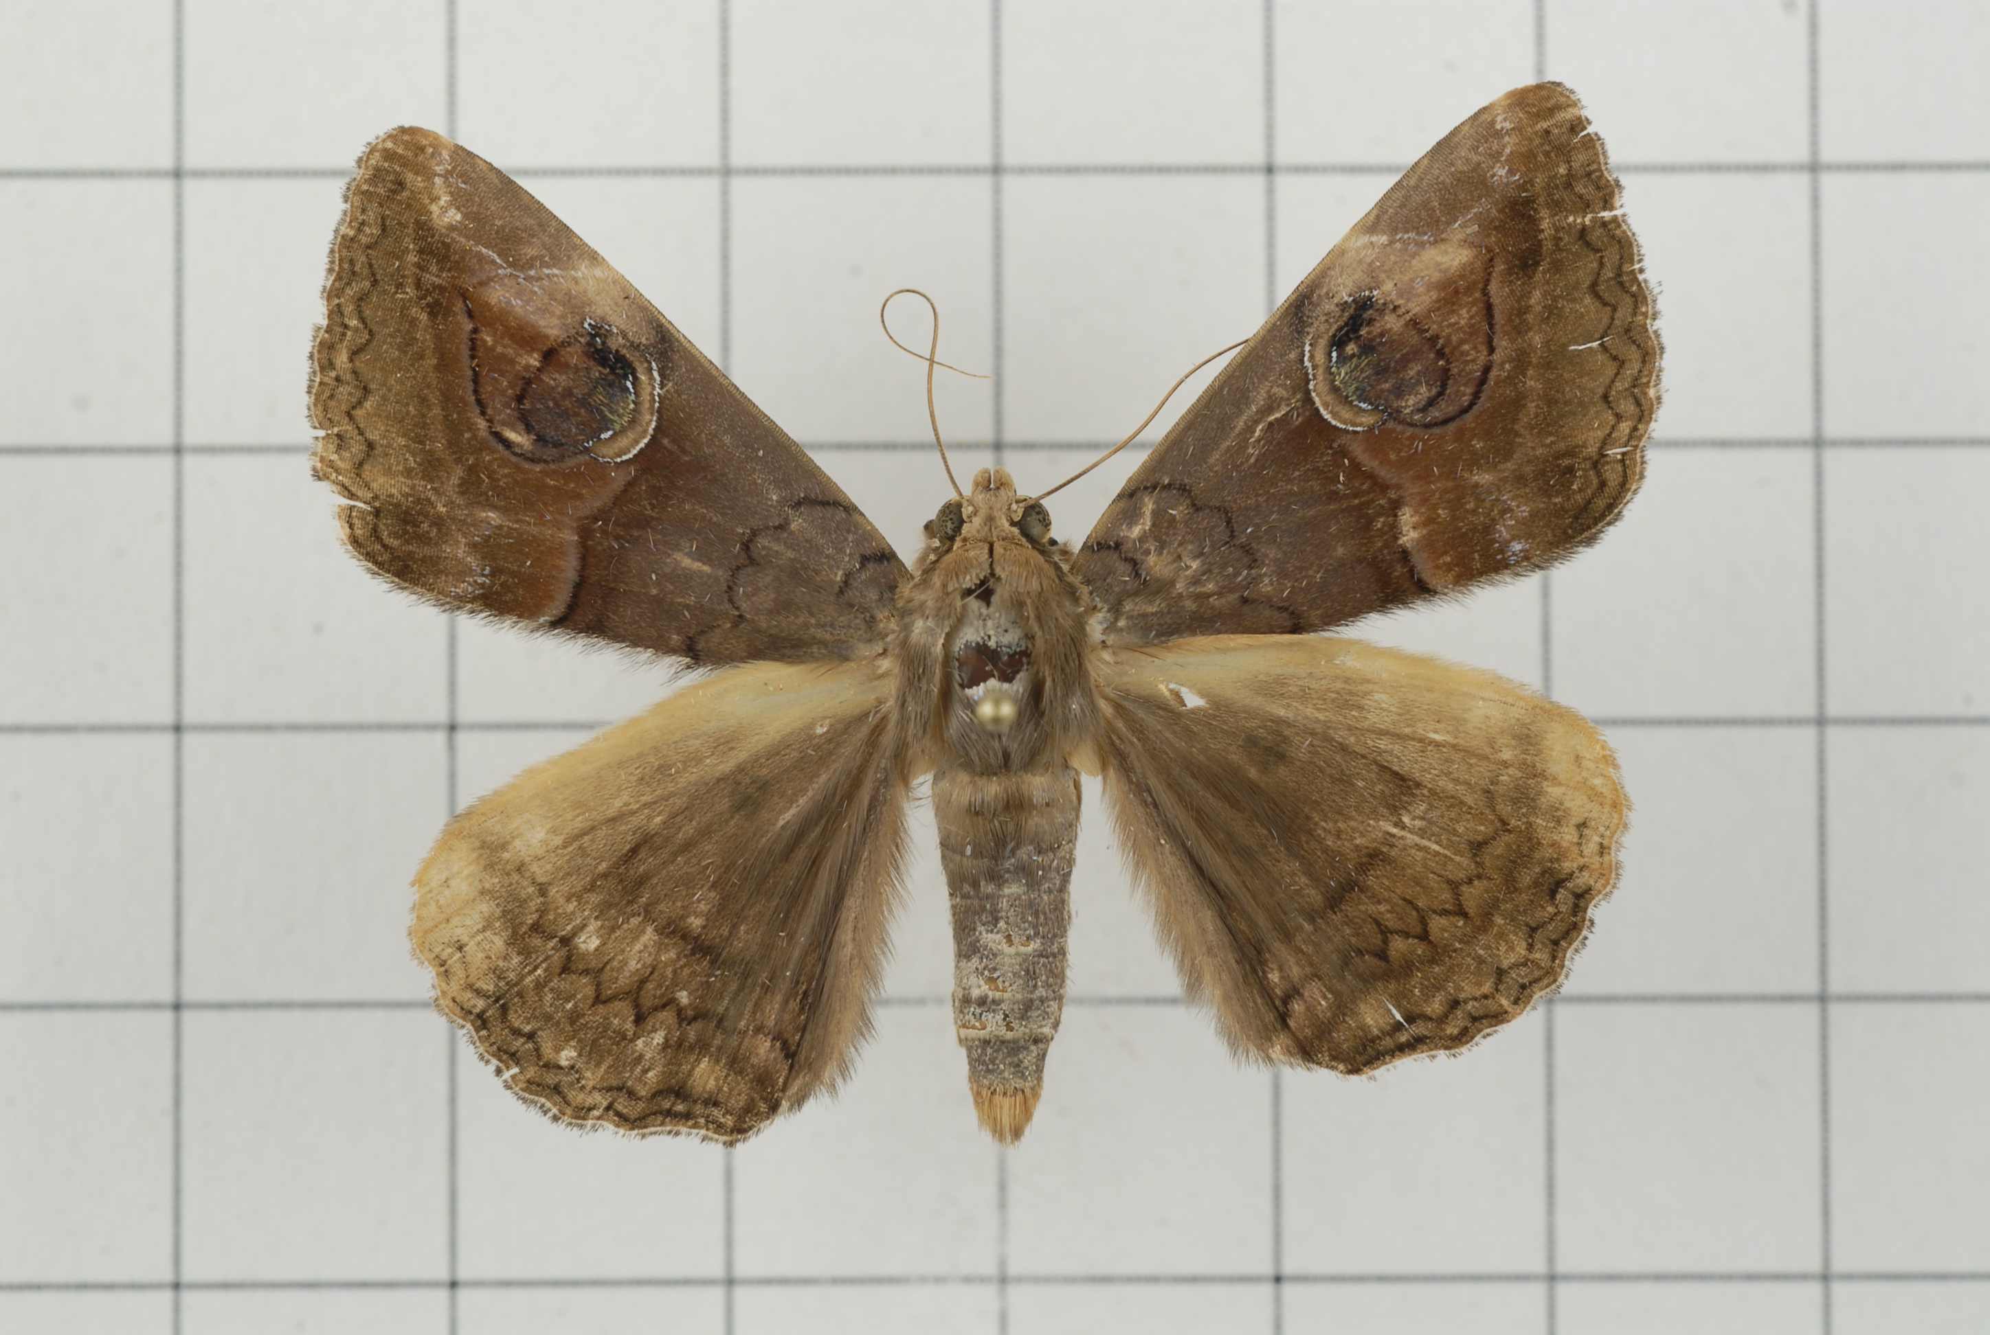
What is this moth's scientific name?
Ommatophora luminosa
